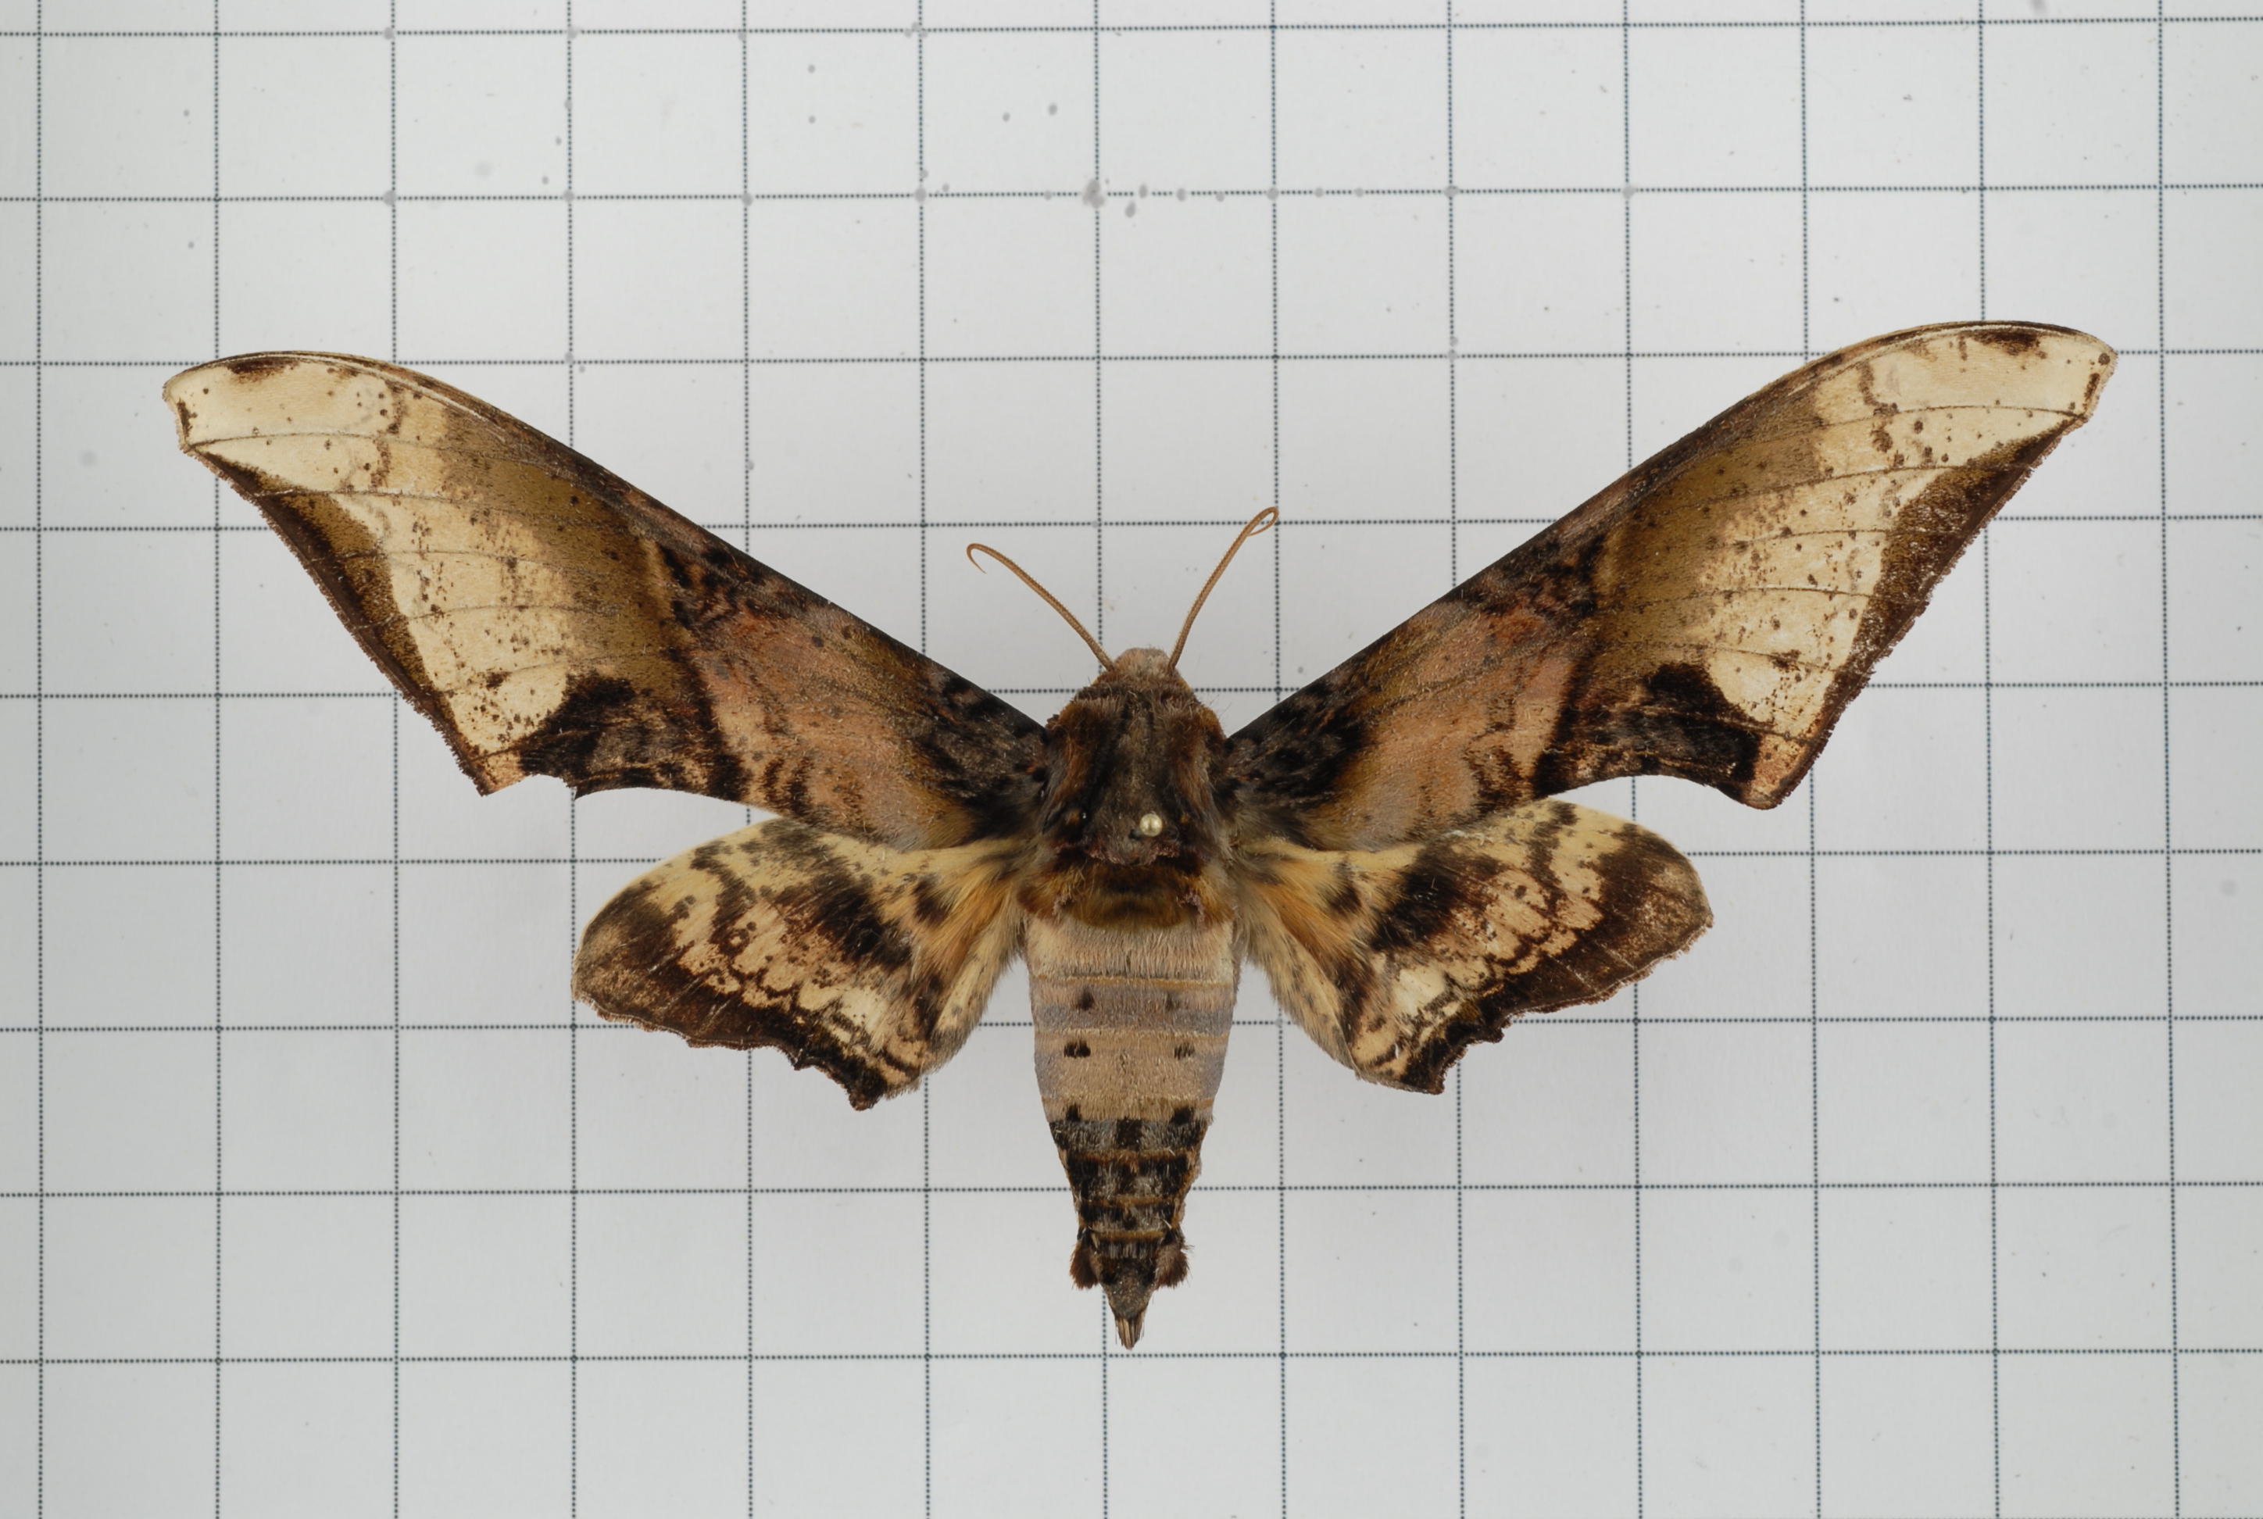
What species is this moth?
Amplypterus mansoni takamukui
